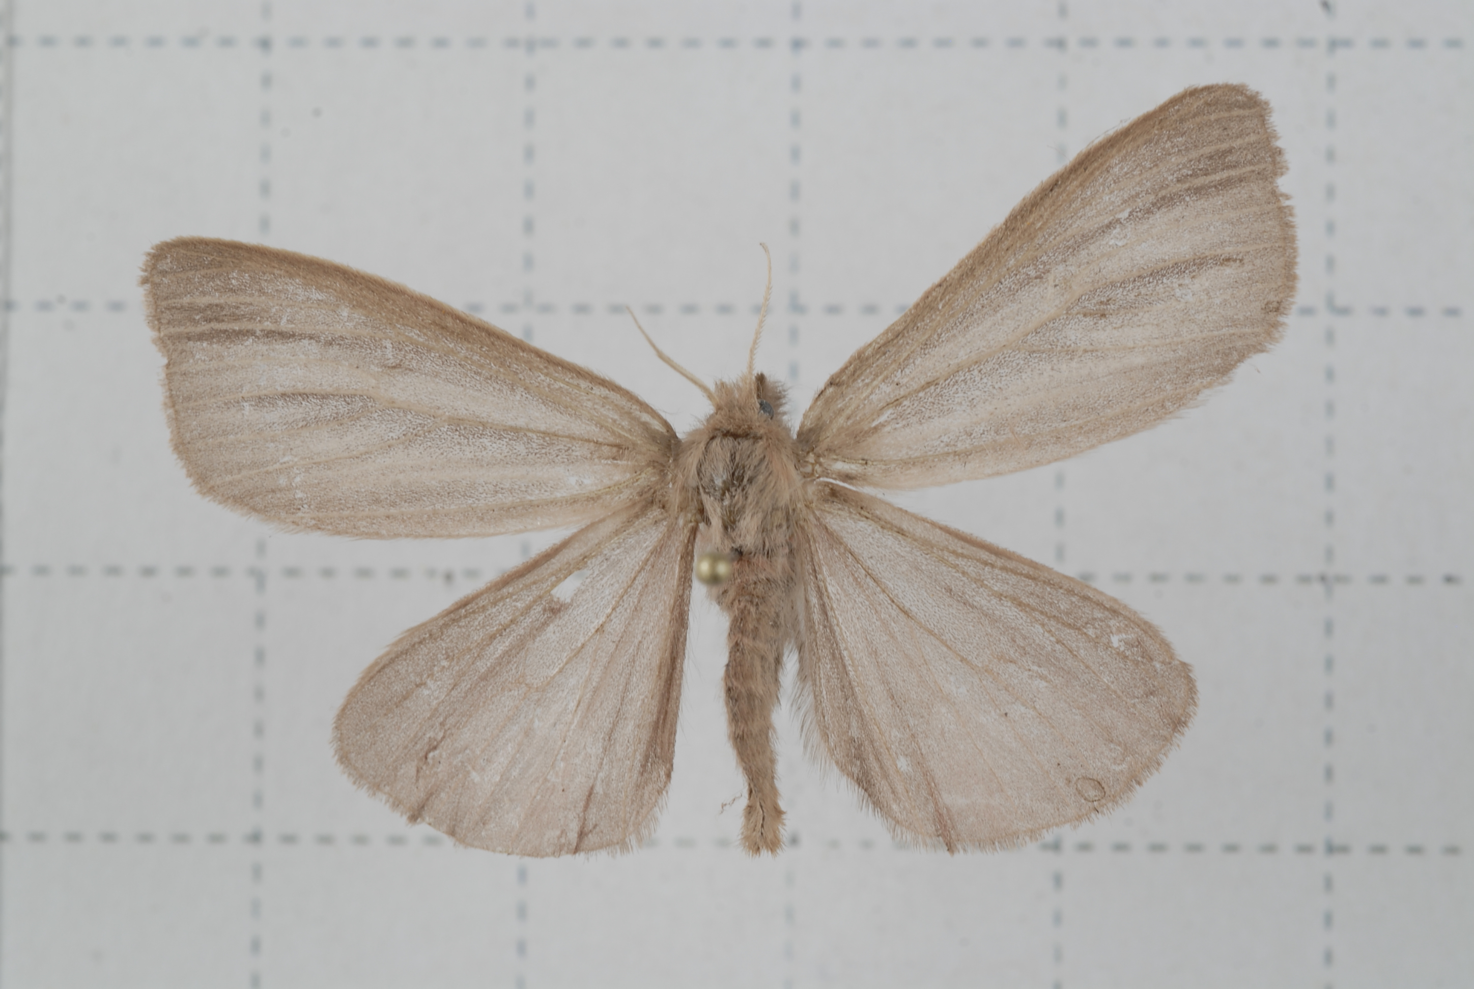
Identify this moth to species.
Pantana substrigosa
